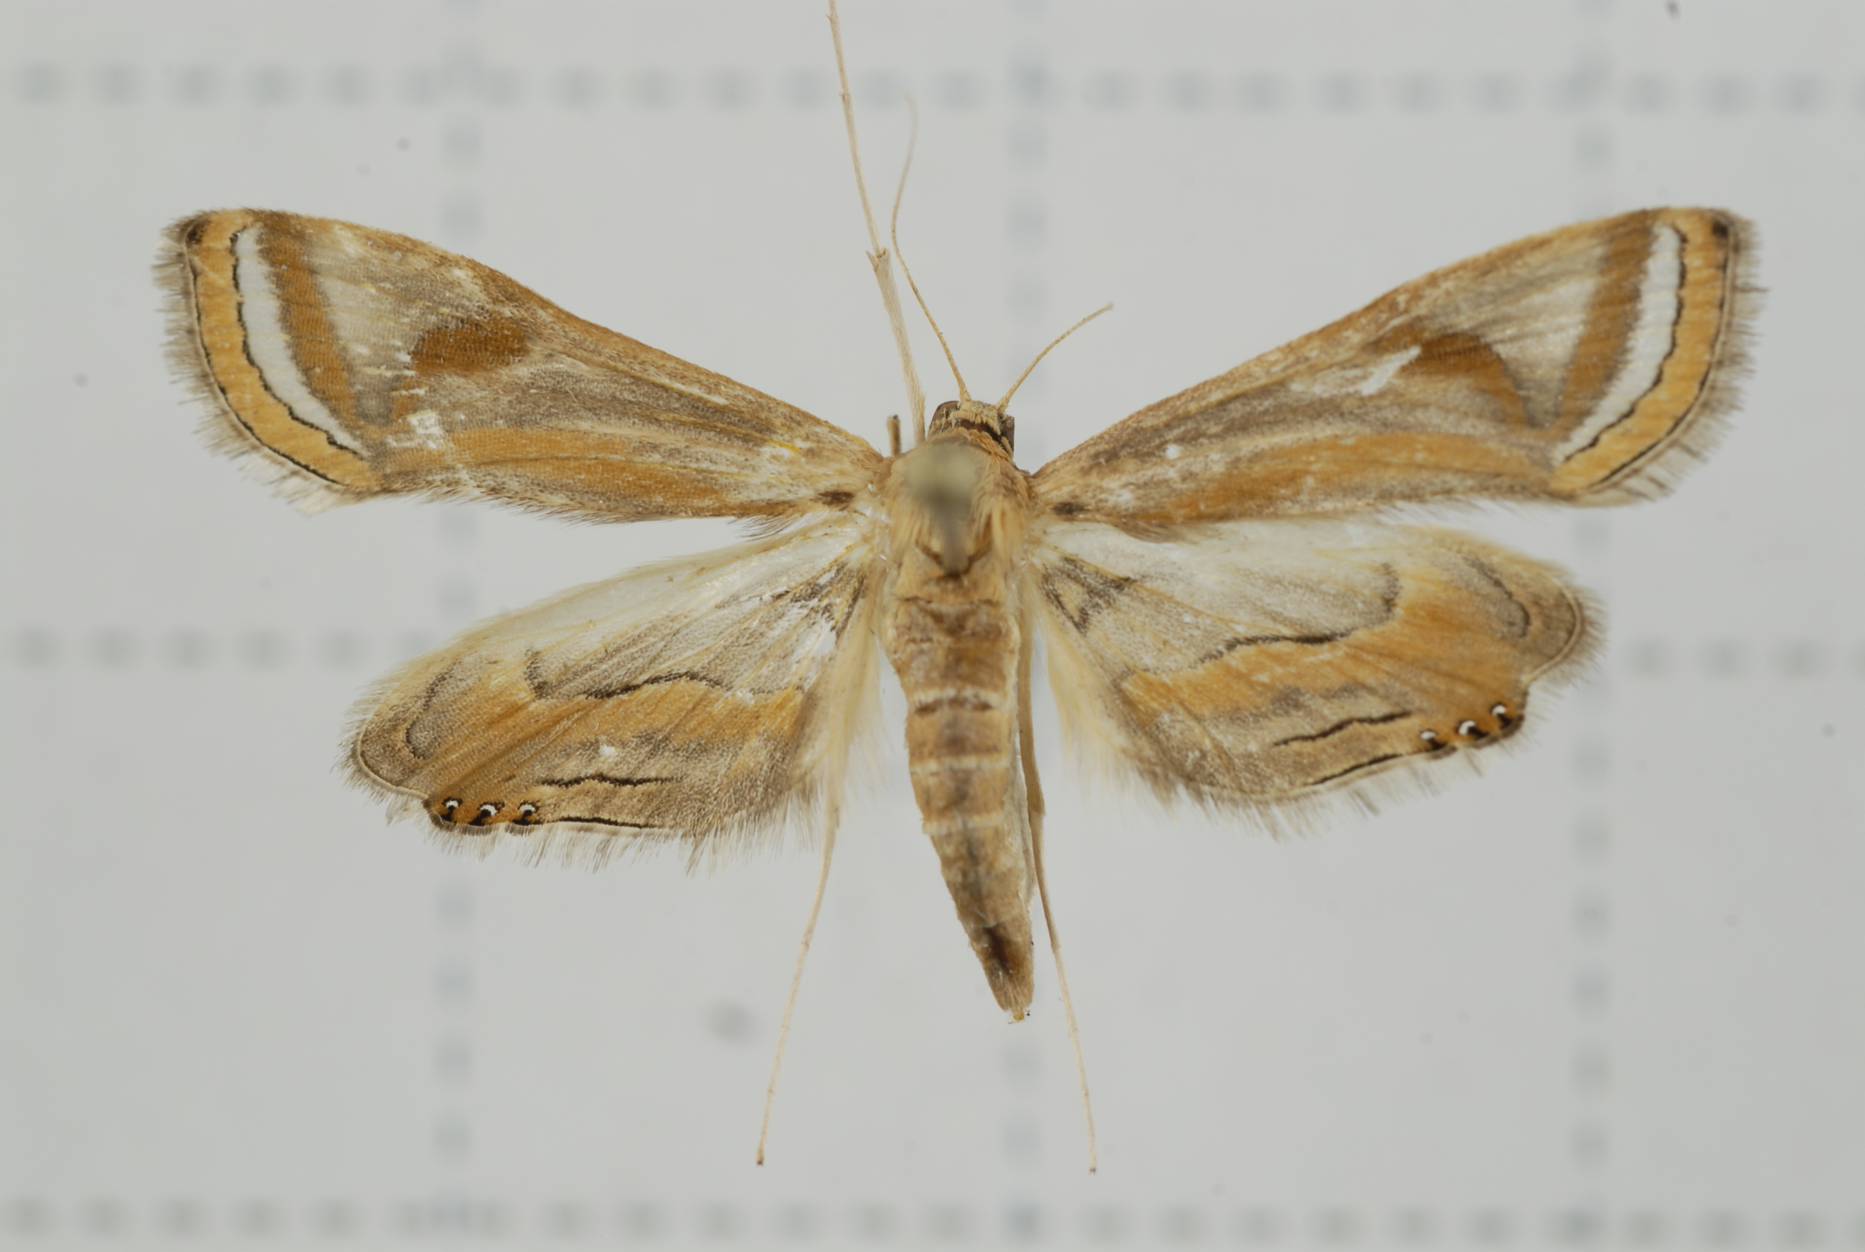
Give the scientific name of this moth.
Eoophyla gibbosalis
